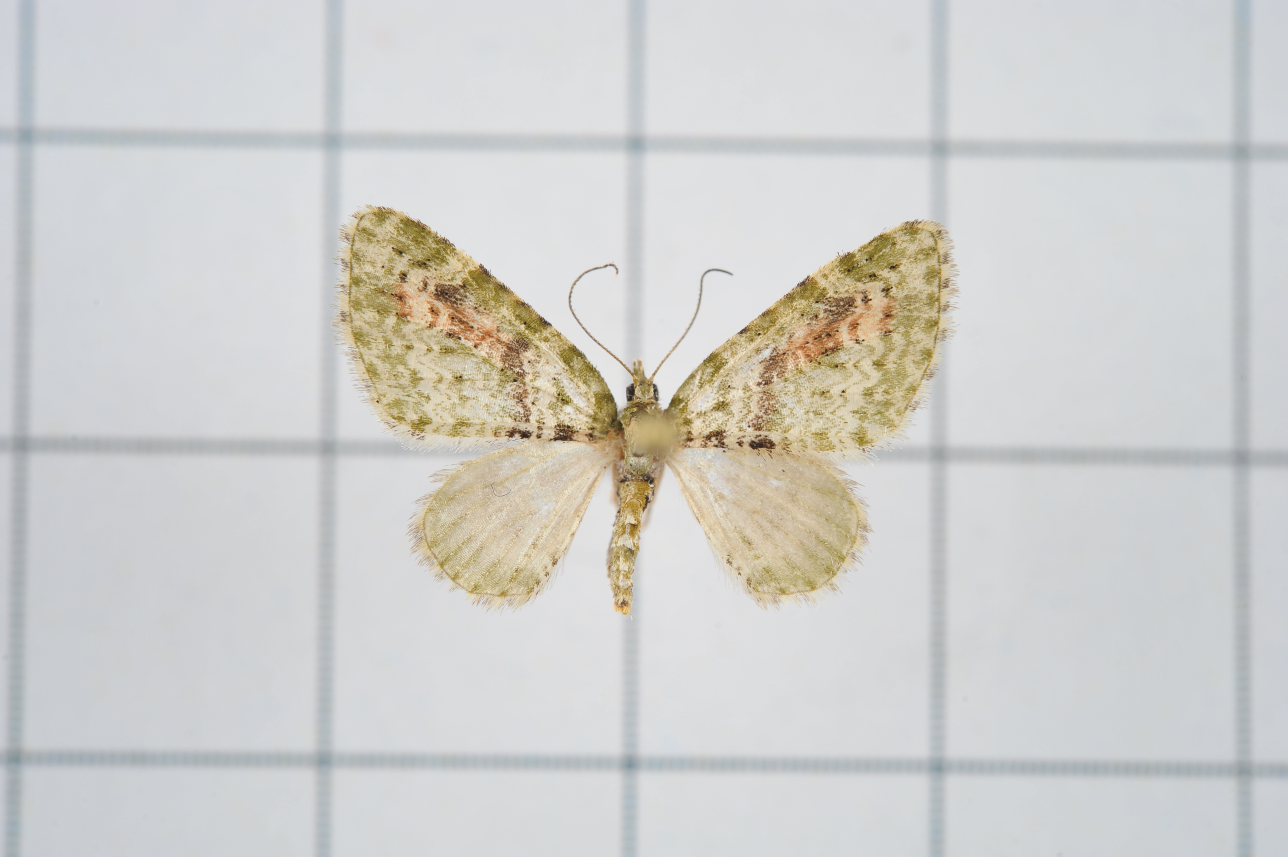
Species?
Chloroclystis rubroviridis rubroviridis
